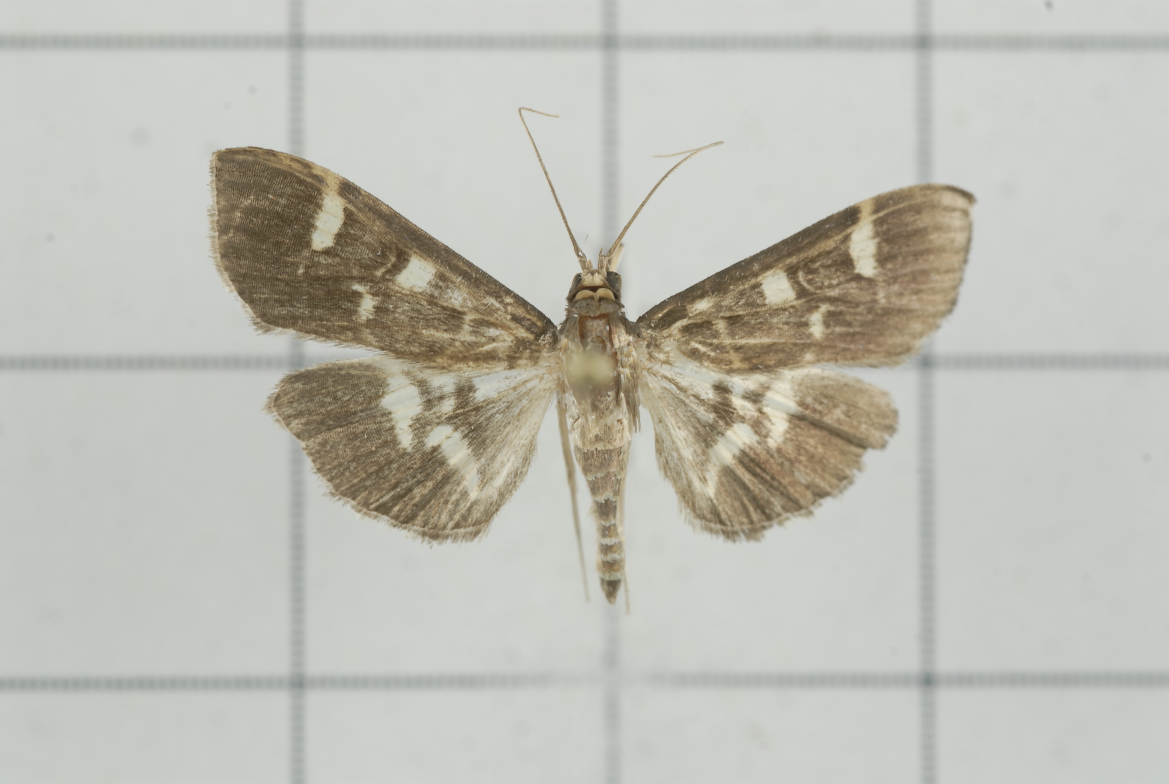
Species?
Herpetogramma luctuosalis
